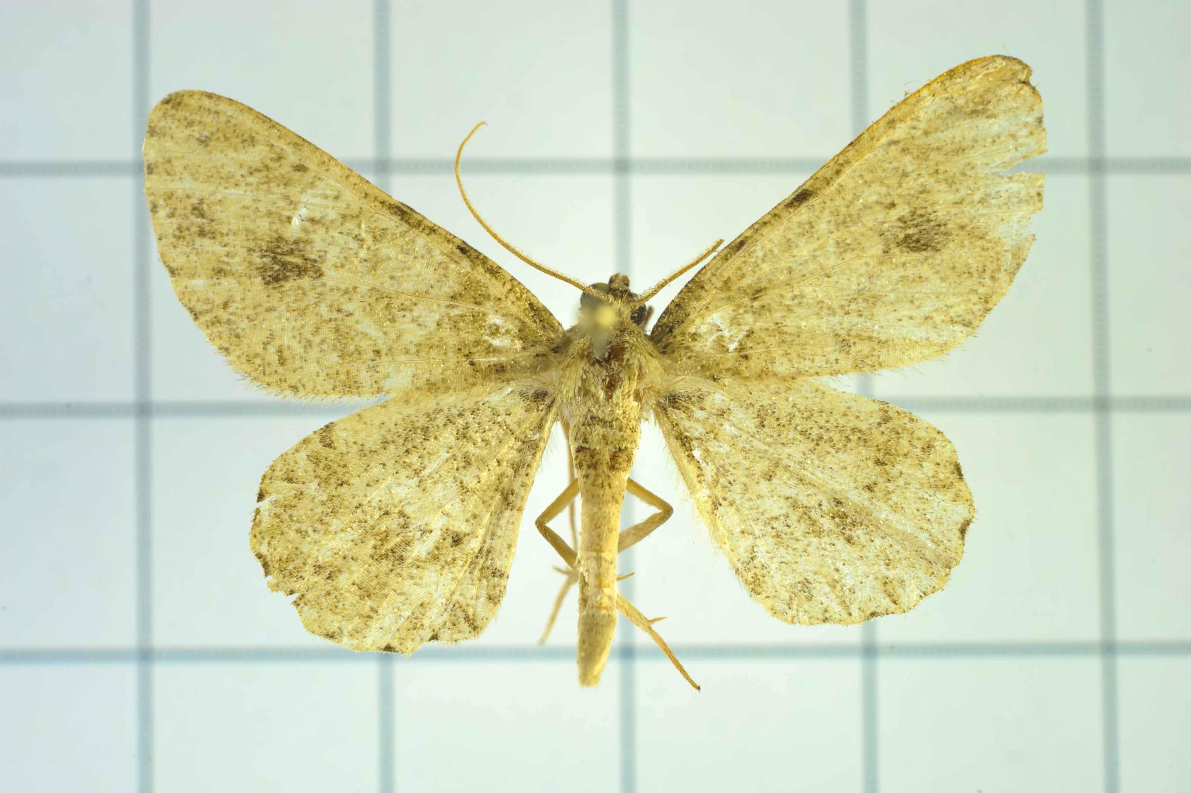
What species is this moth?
Ectropis bhurmitra
